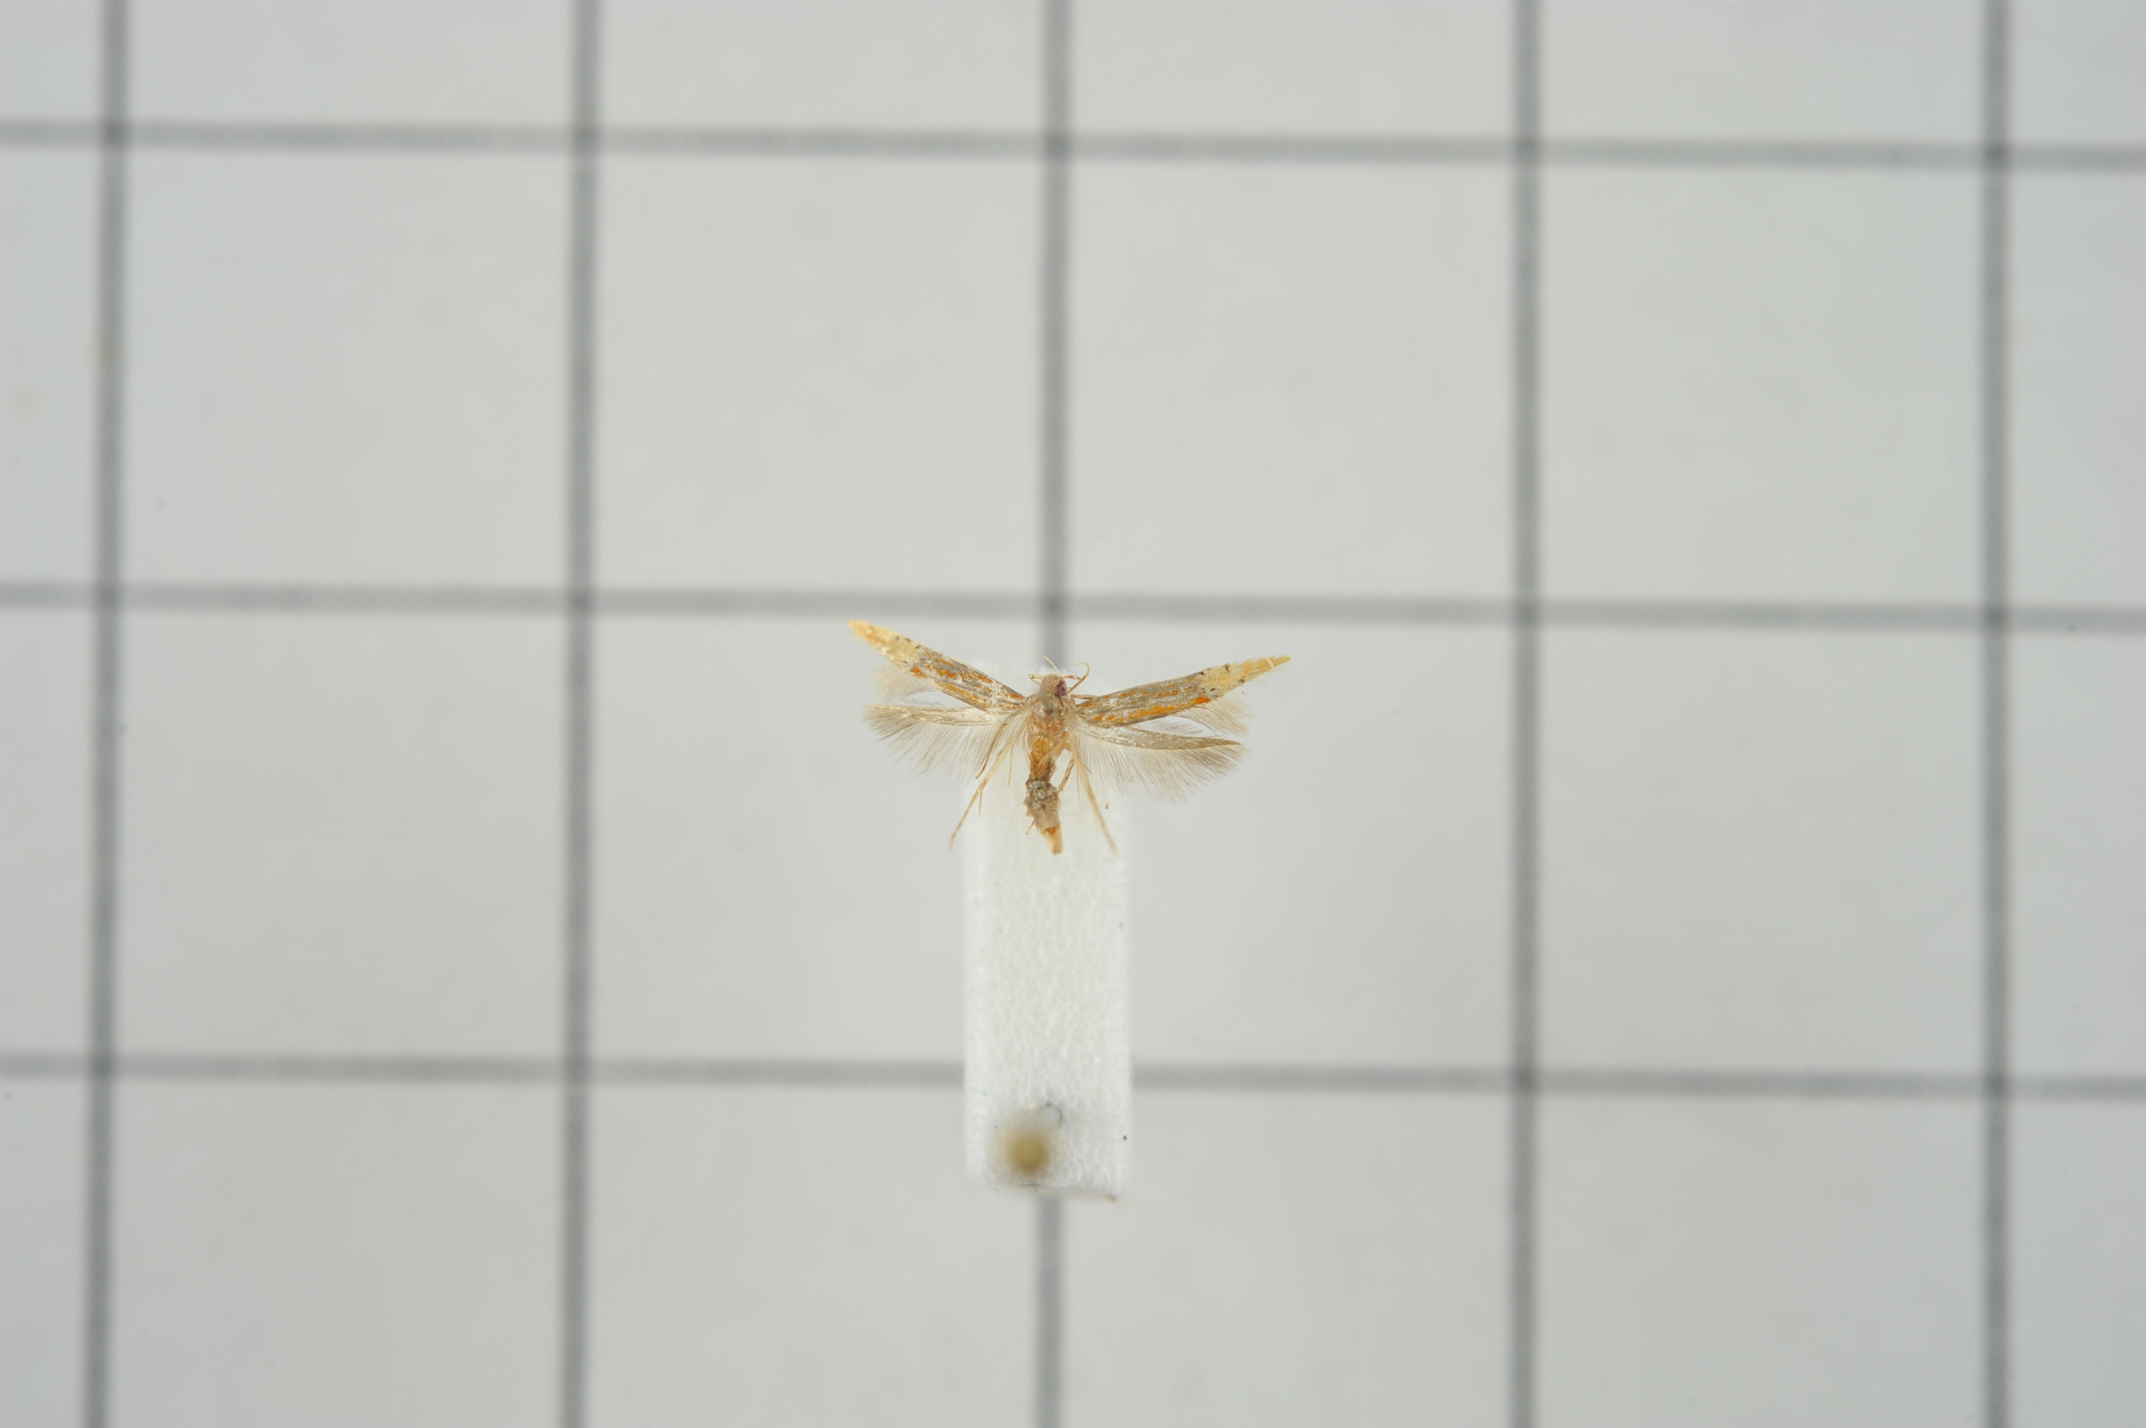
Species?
Labdia semicoccinea
